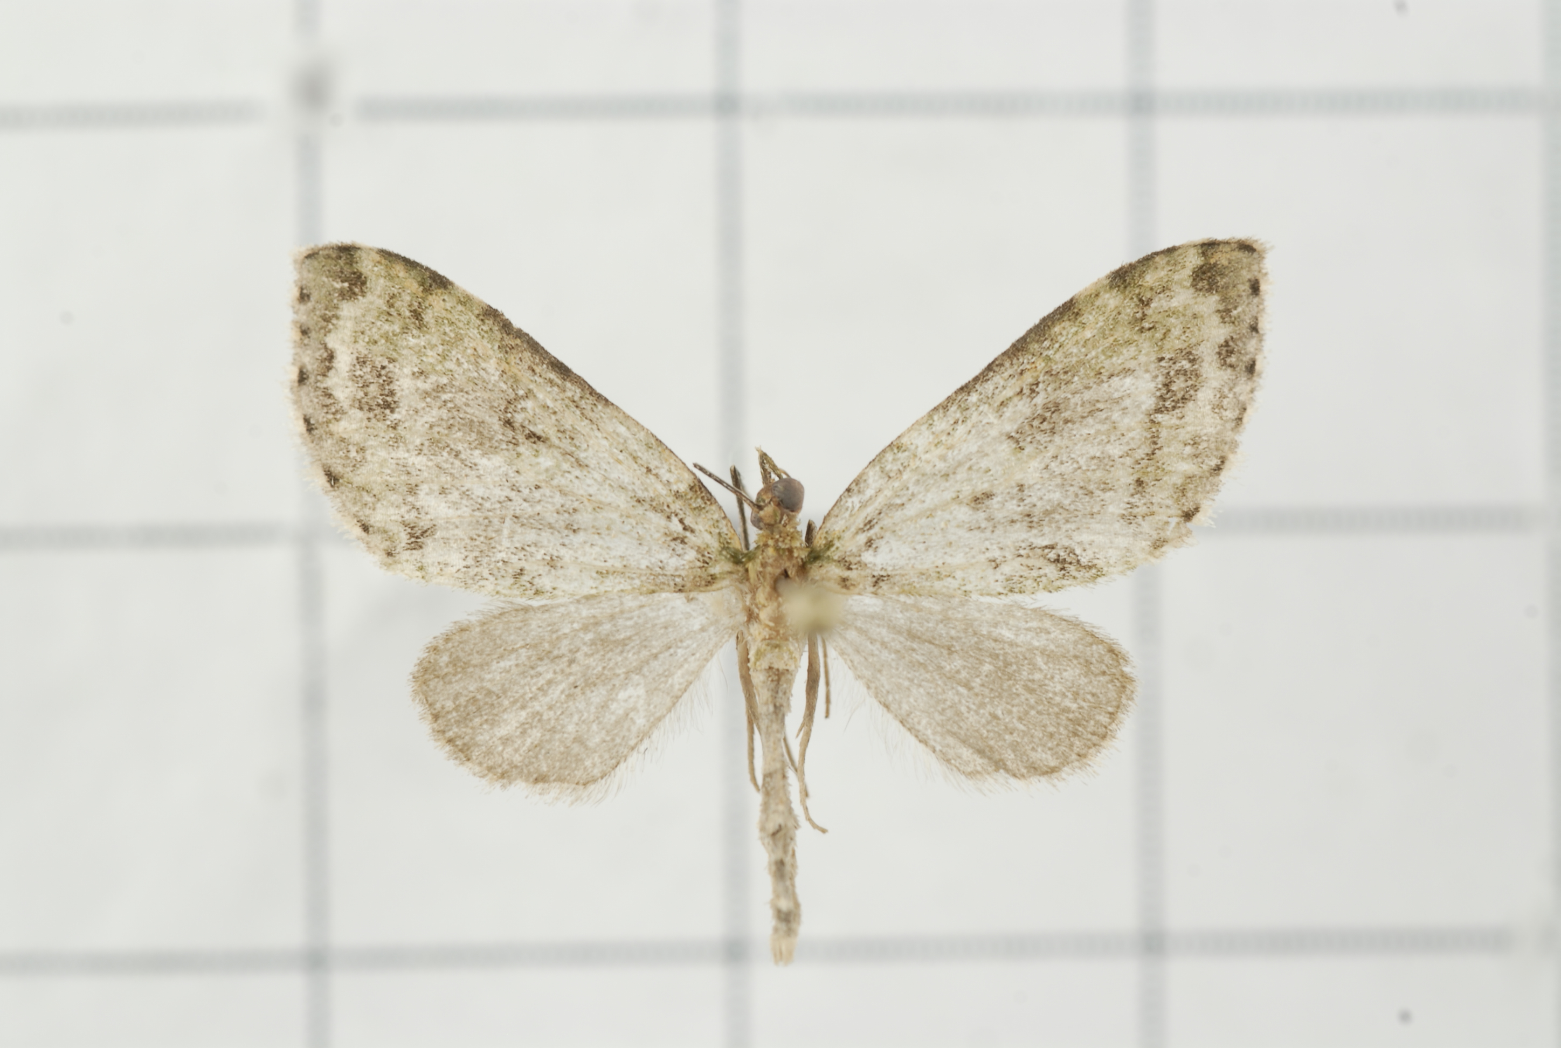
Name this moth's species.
Phthonoloba viridifasciata
